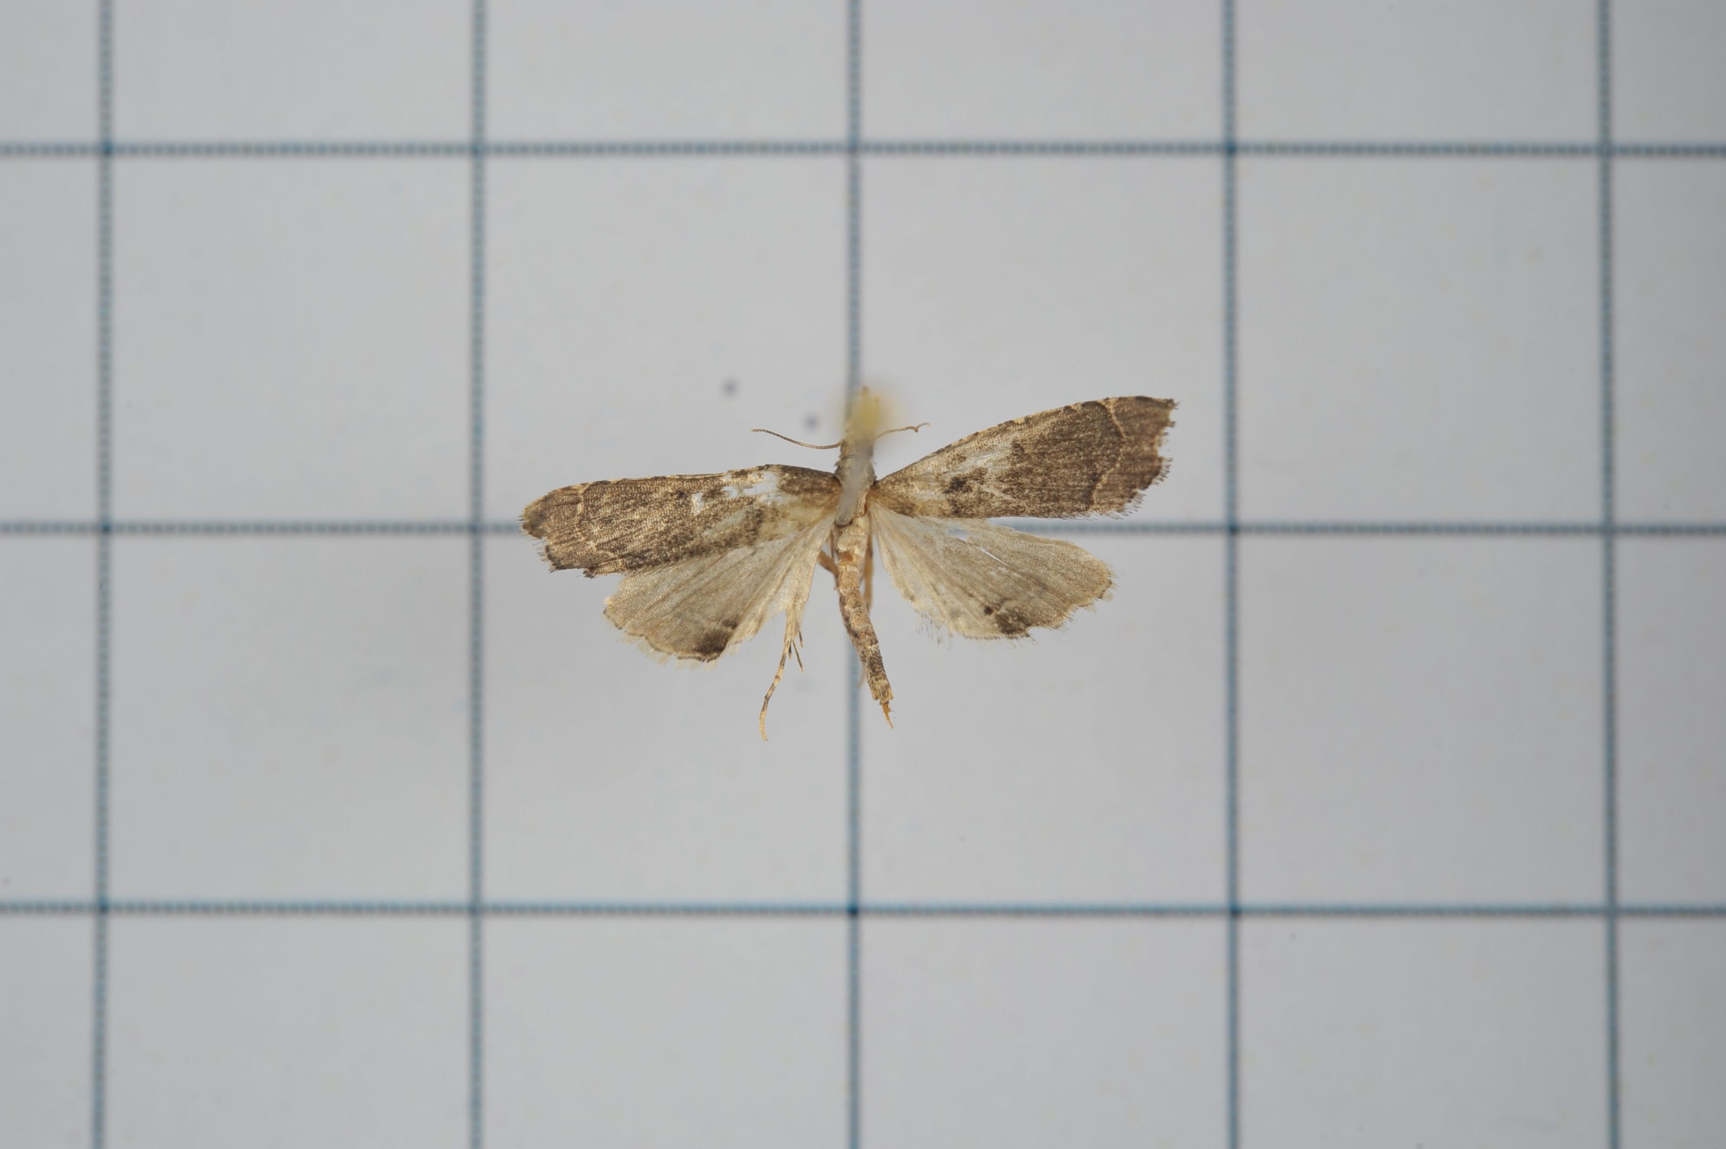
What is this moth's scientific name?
Diplopseustis perieresalis
